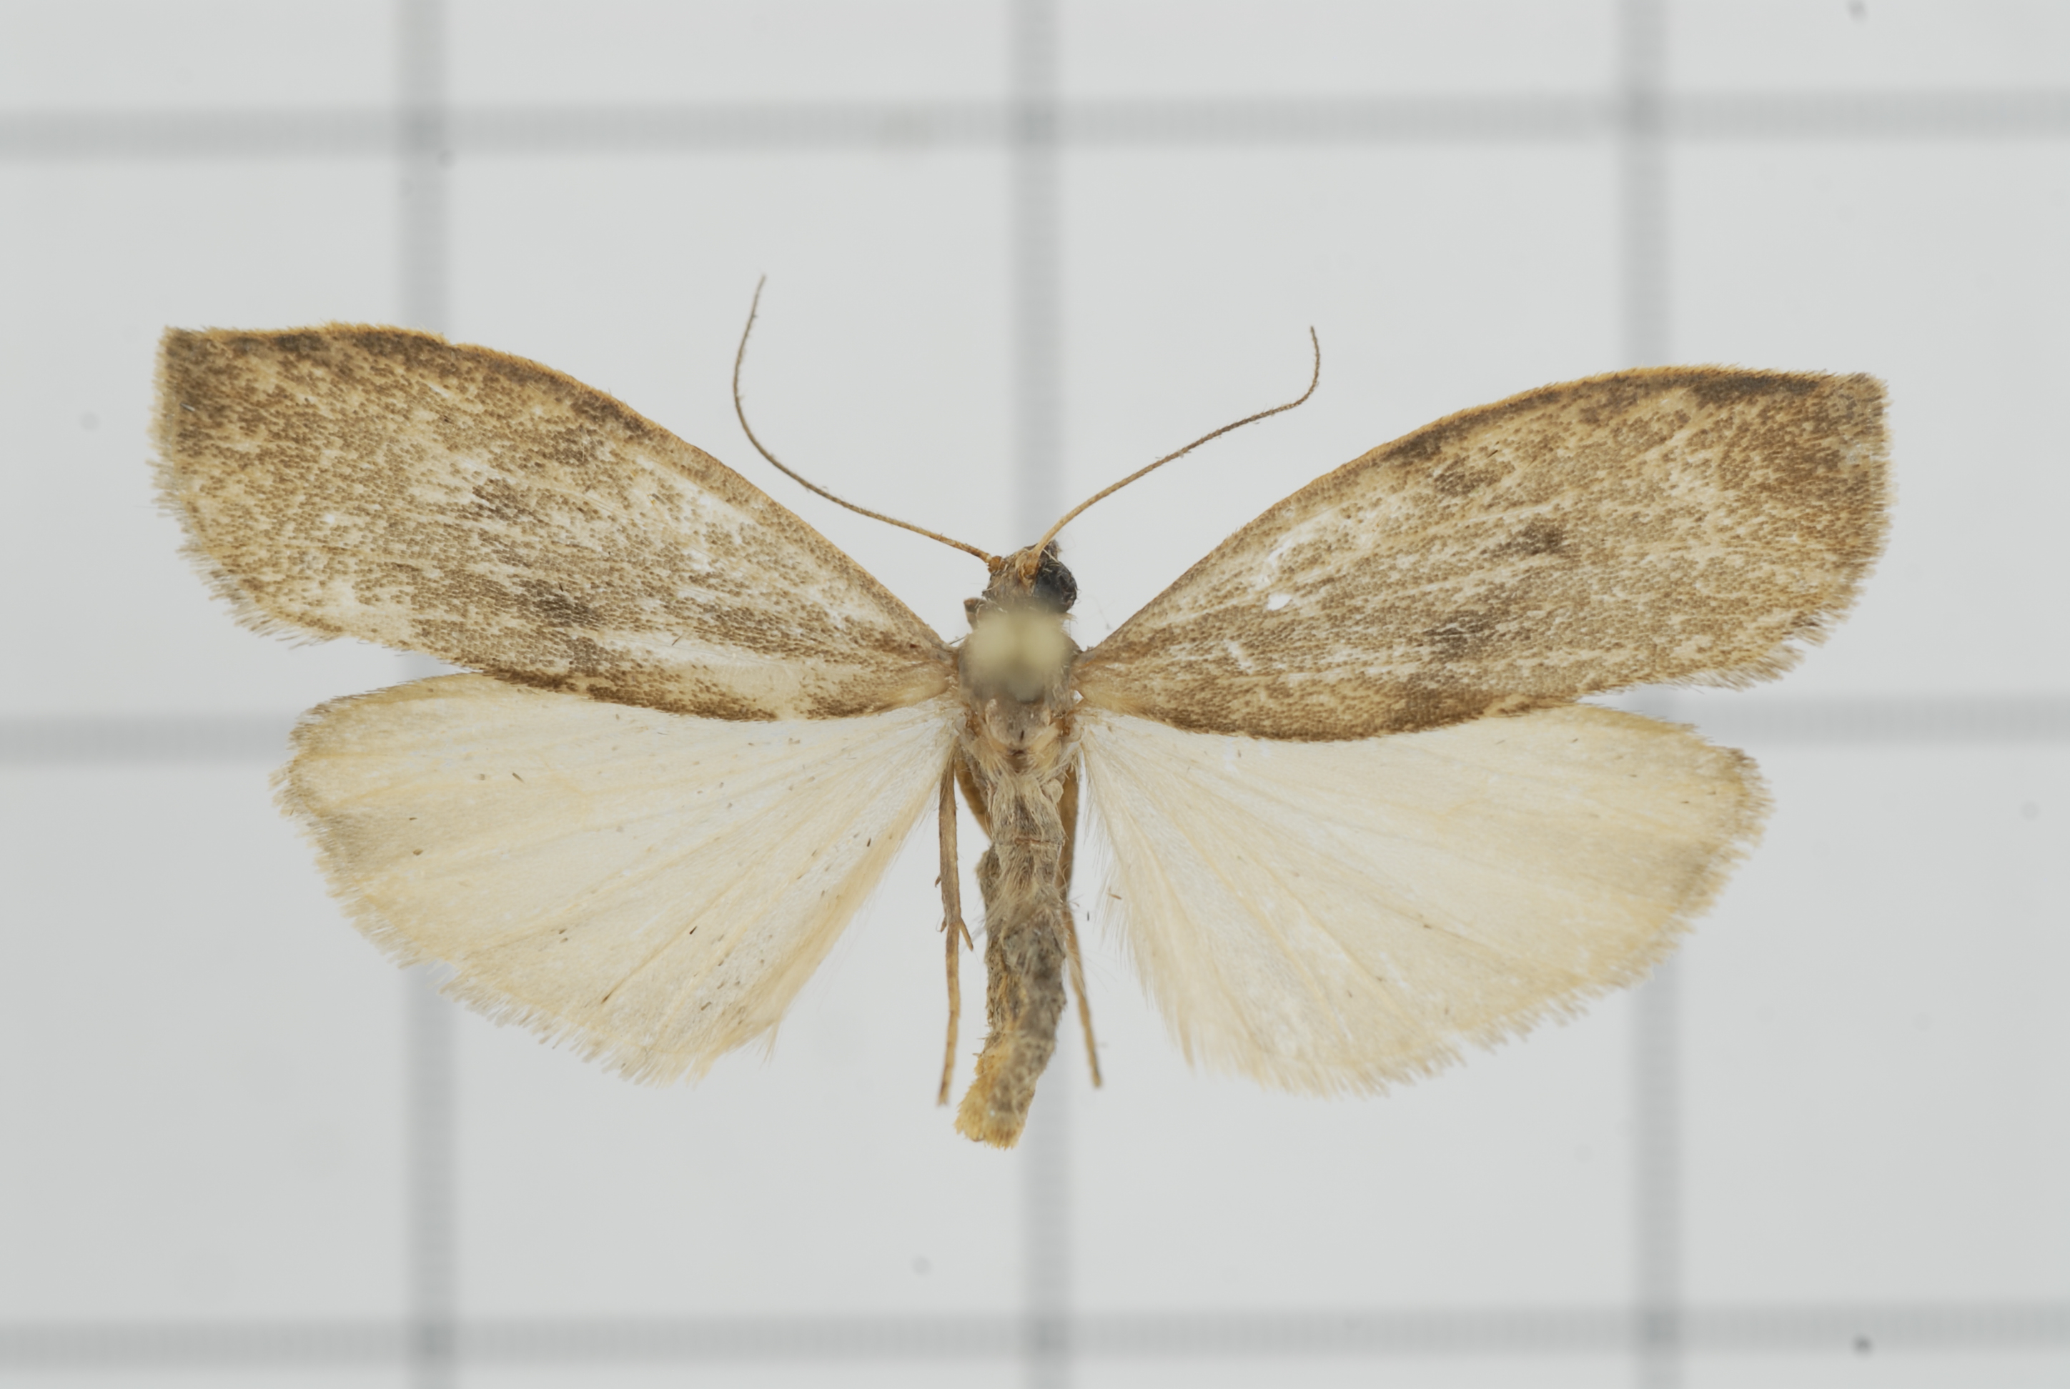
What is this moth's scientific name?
Gampola sinica
